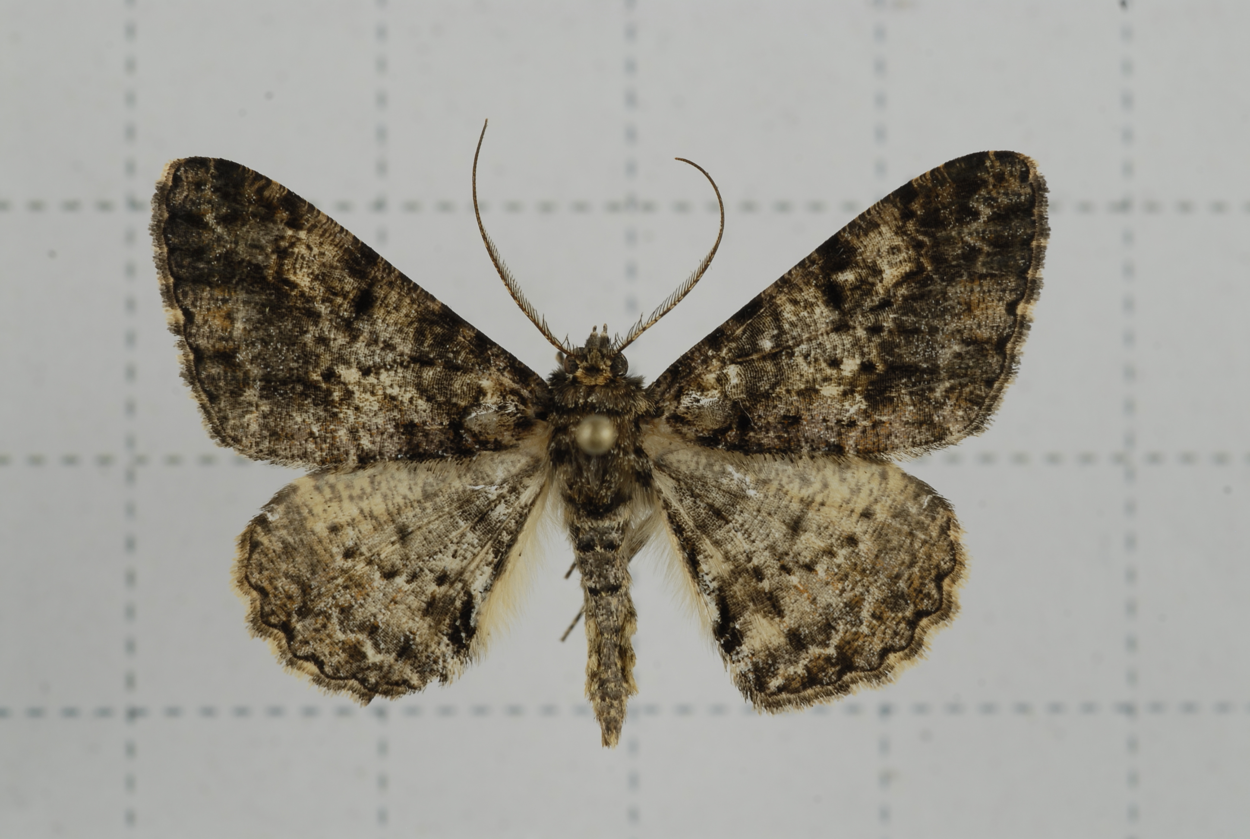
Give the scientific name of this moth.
Alcis taiwanovariegata
